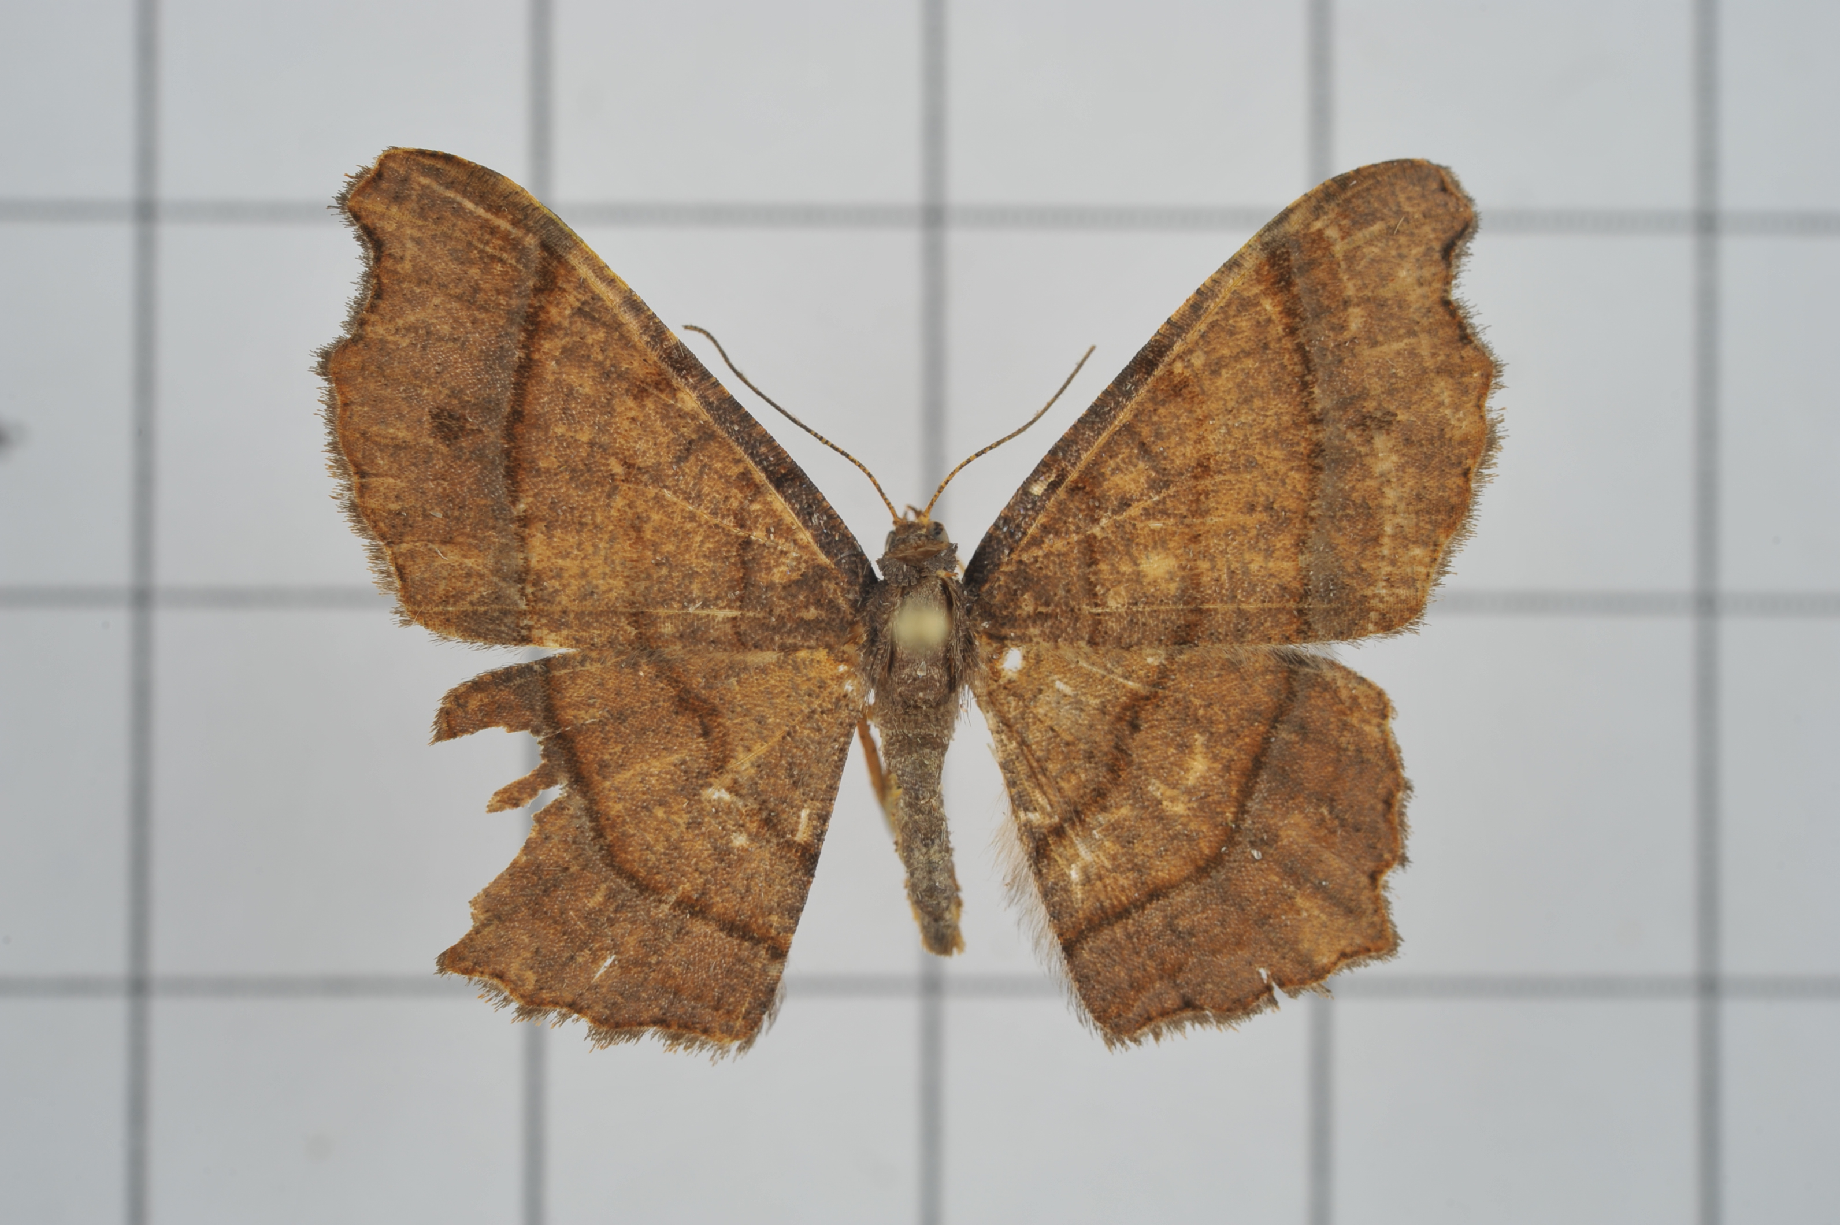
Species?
Chiasmia perfusaria
